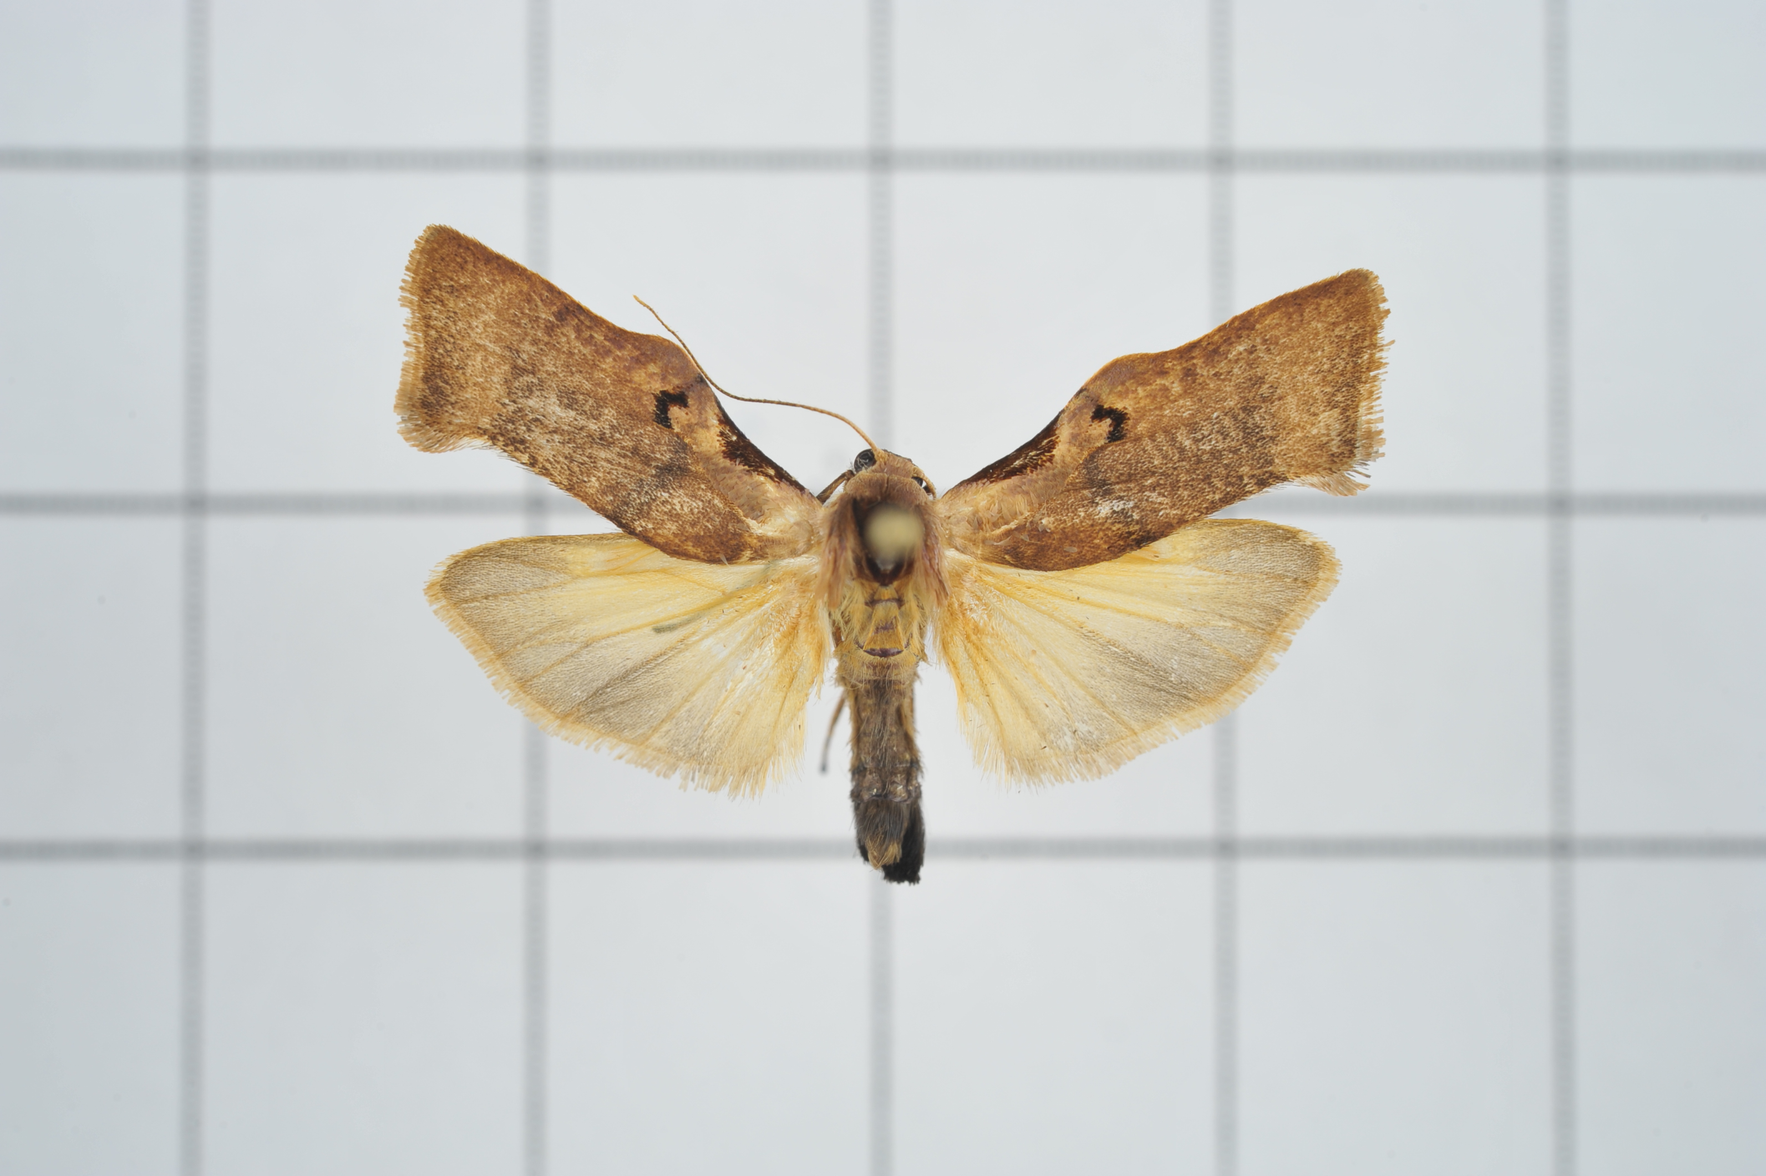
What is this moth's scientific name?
Teulisna tumida
